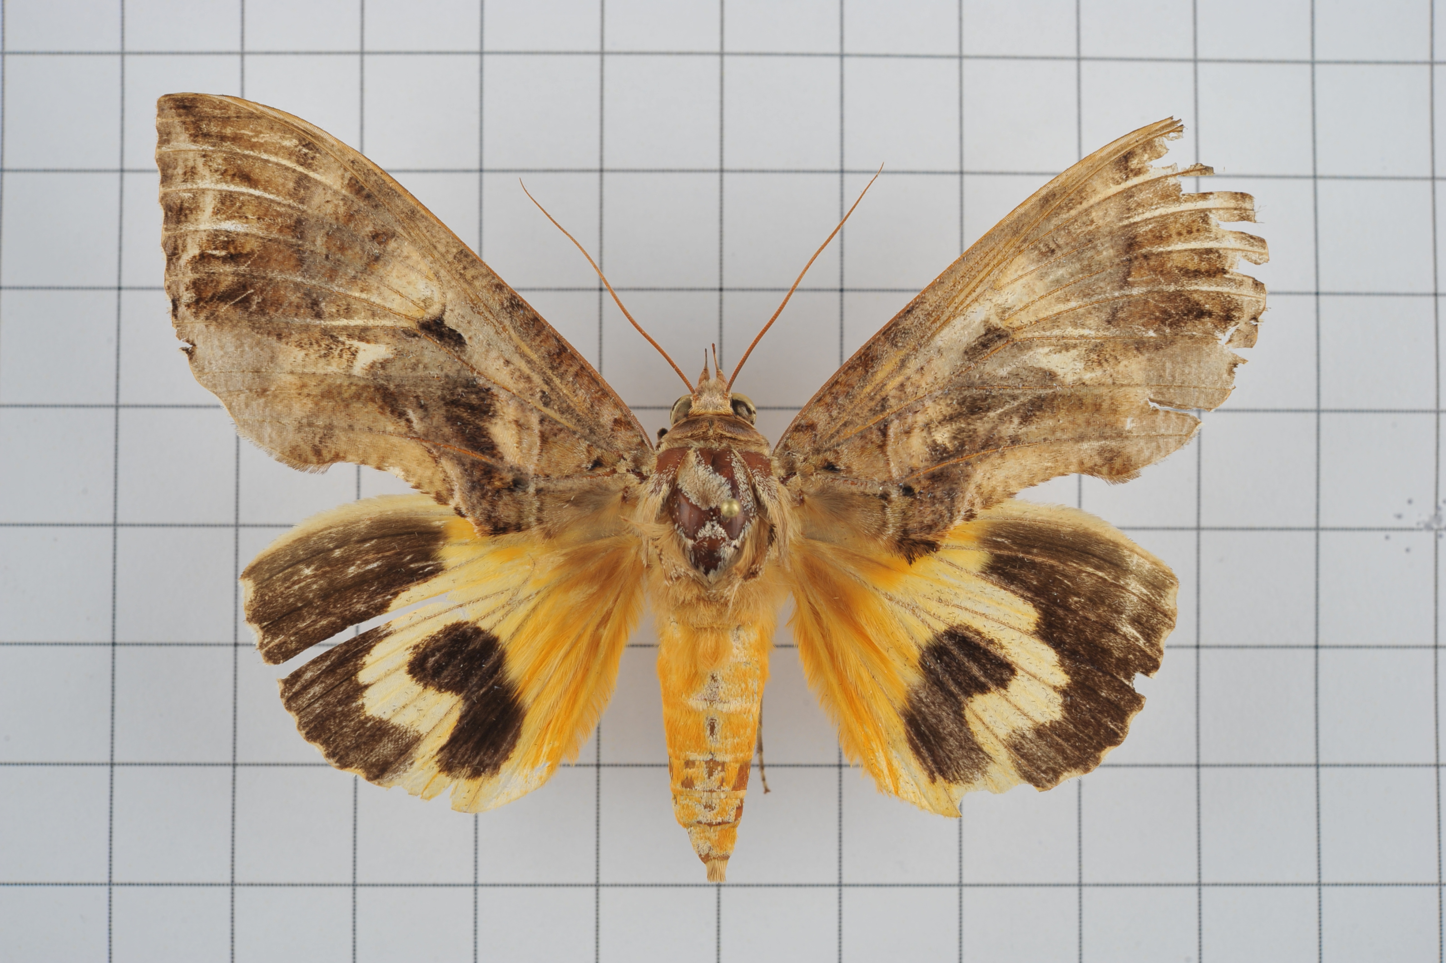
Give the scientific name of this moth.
Eudocima phalonia
